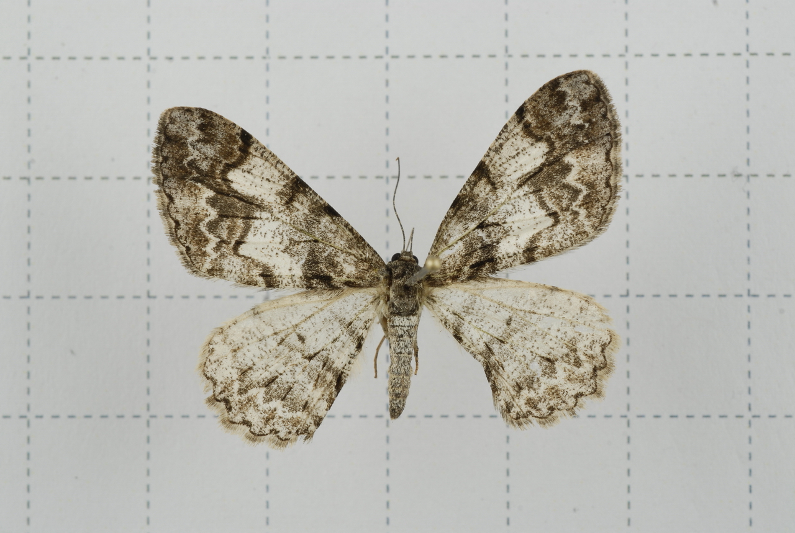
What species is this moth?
Alcis admissaria undularia
